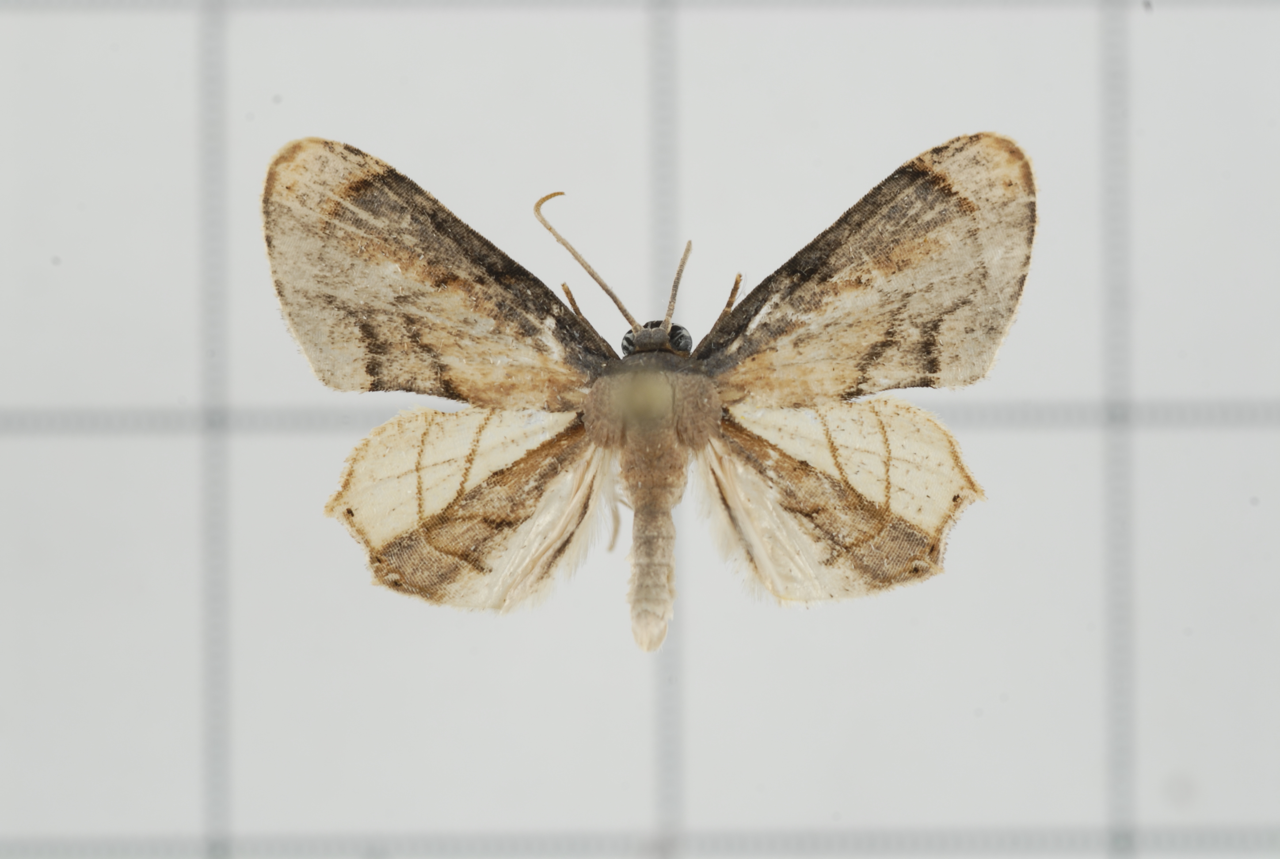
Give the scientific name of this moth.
Warreniplema fumicosta
